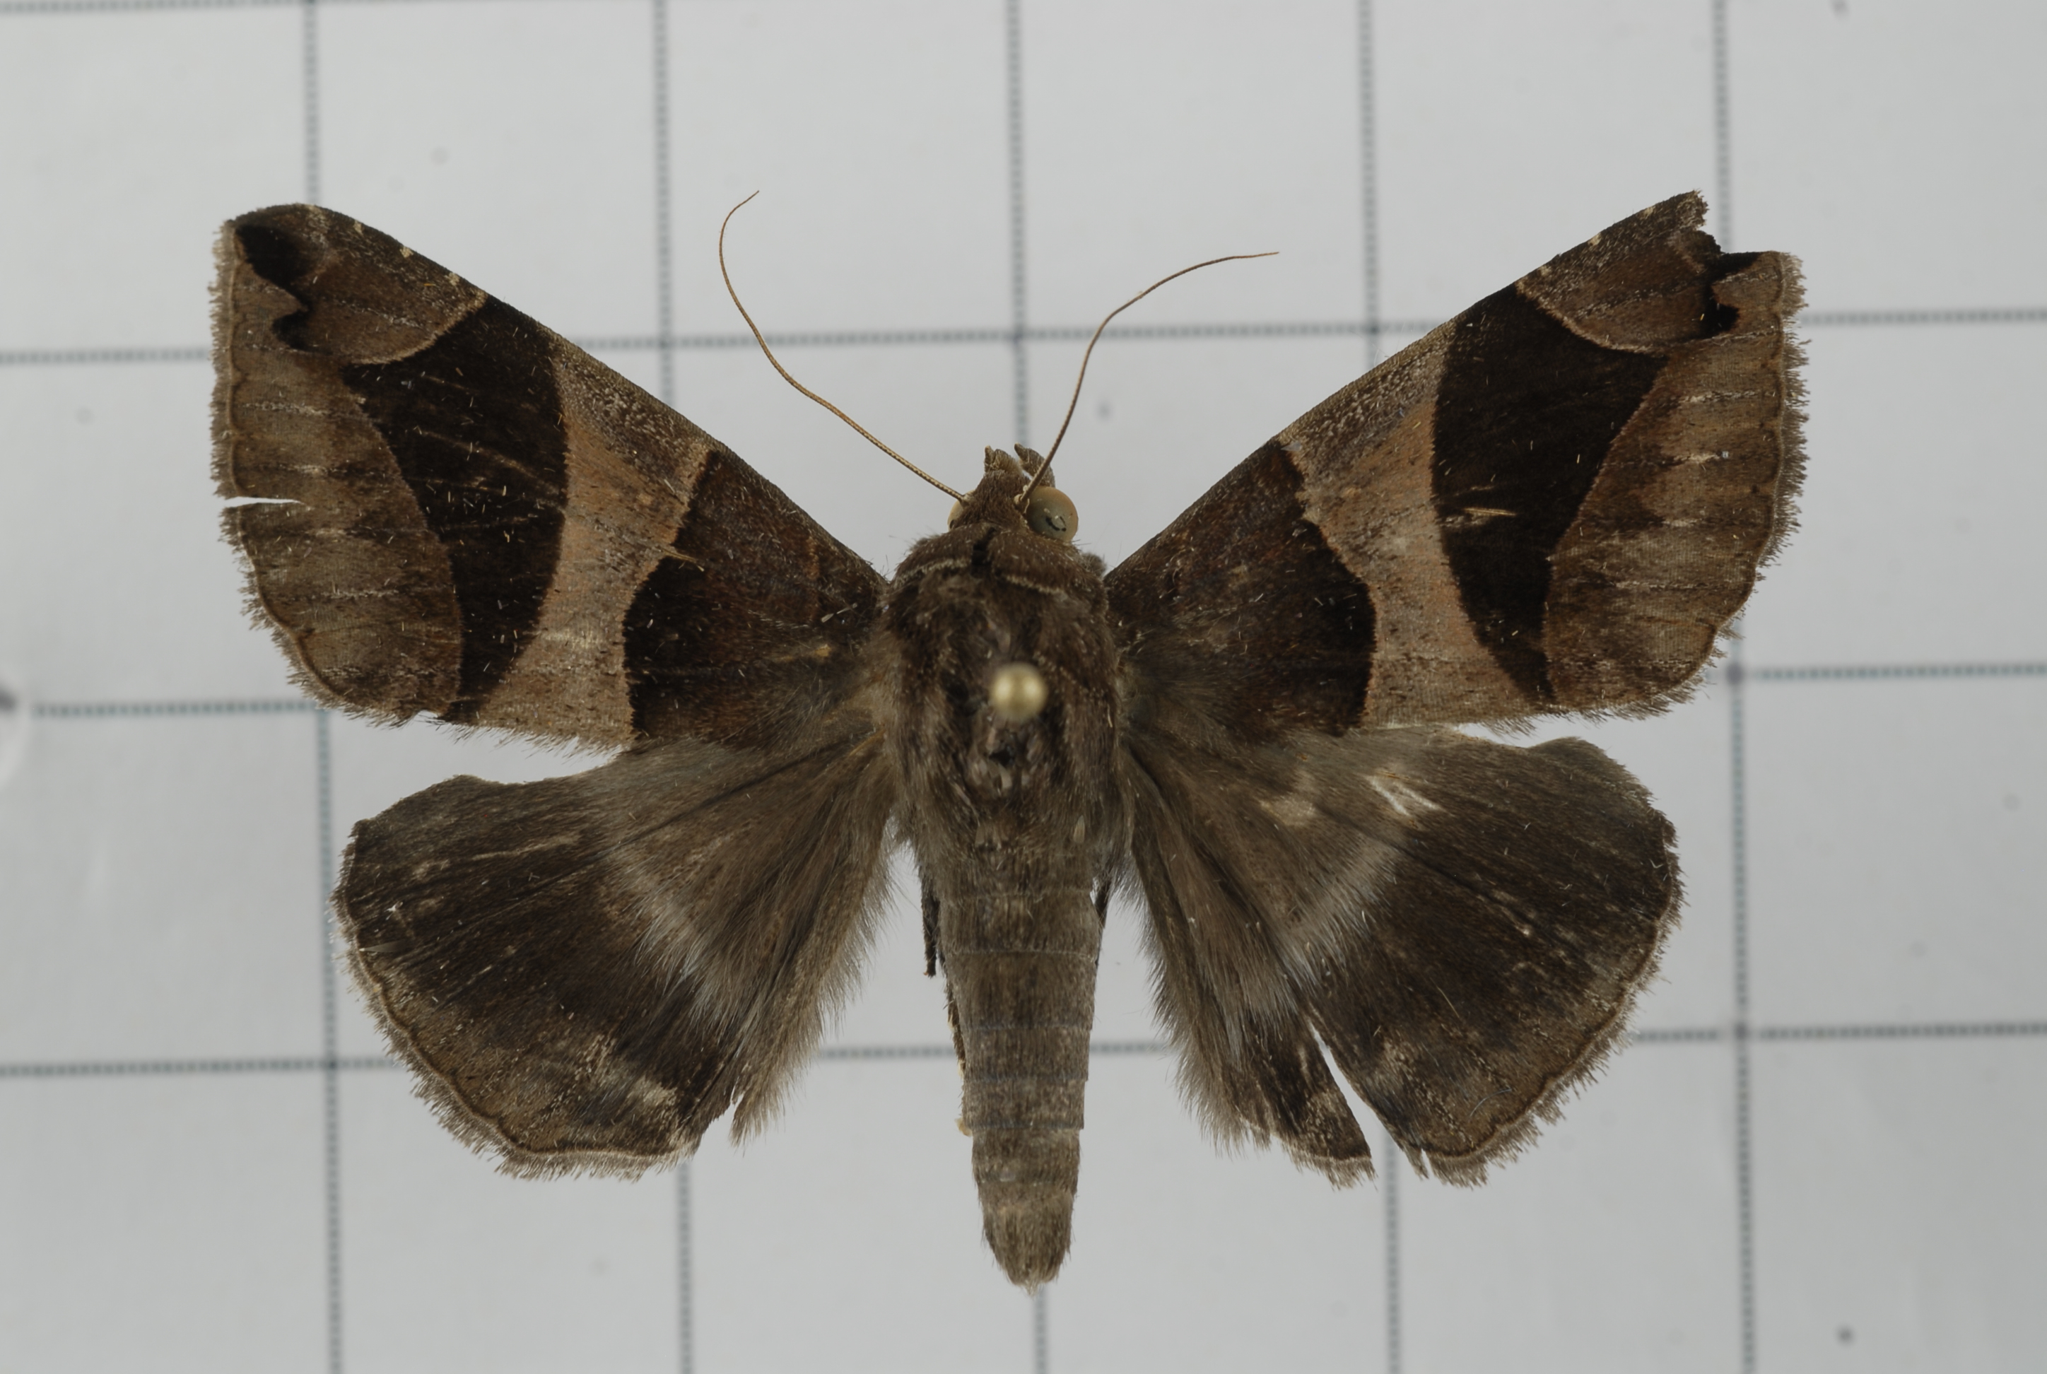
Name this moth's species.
Bastilla arcuata
